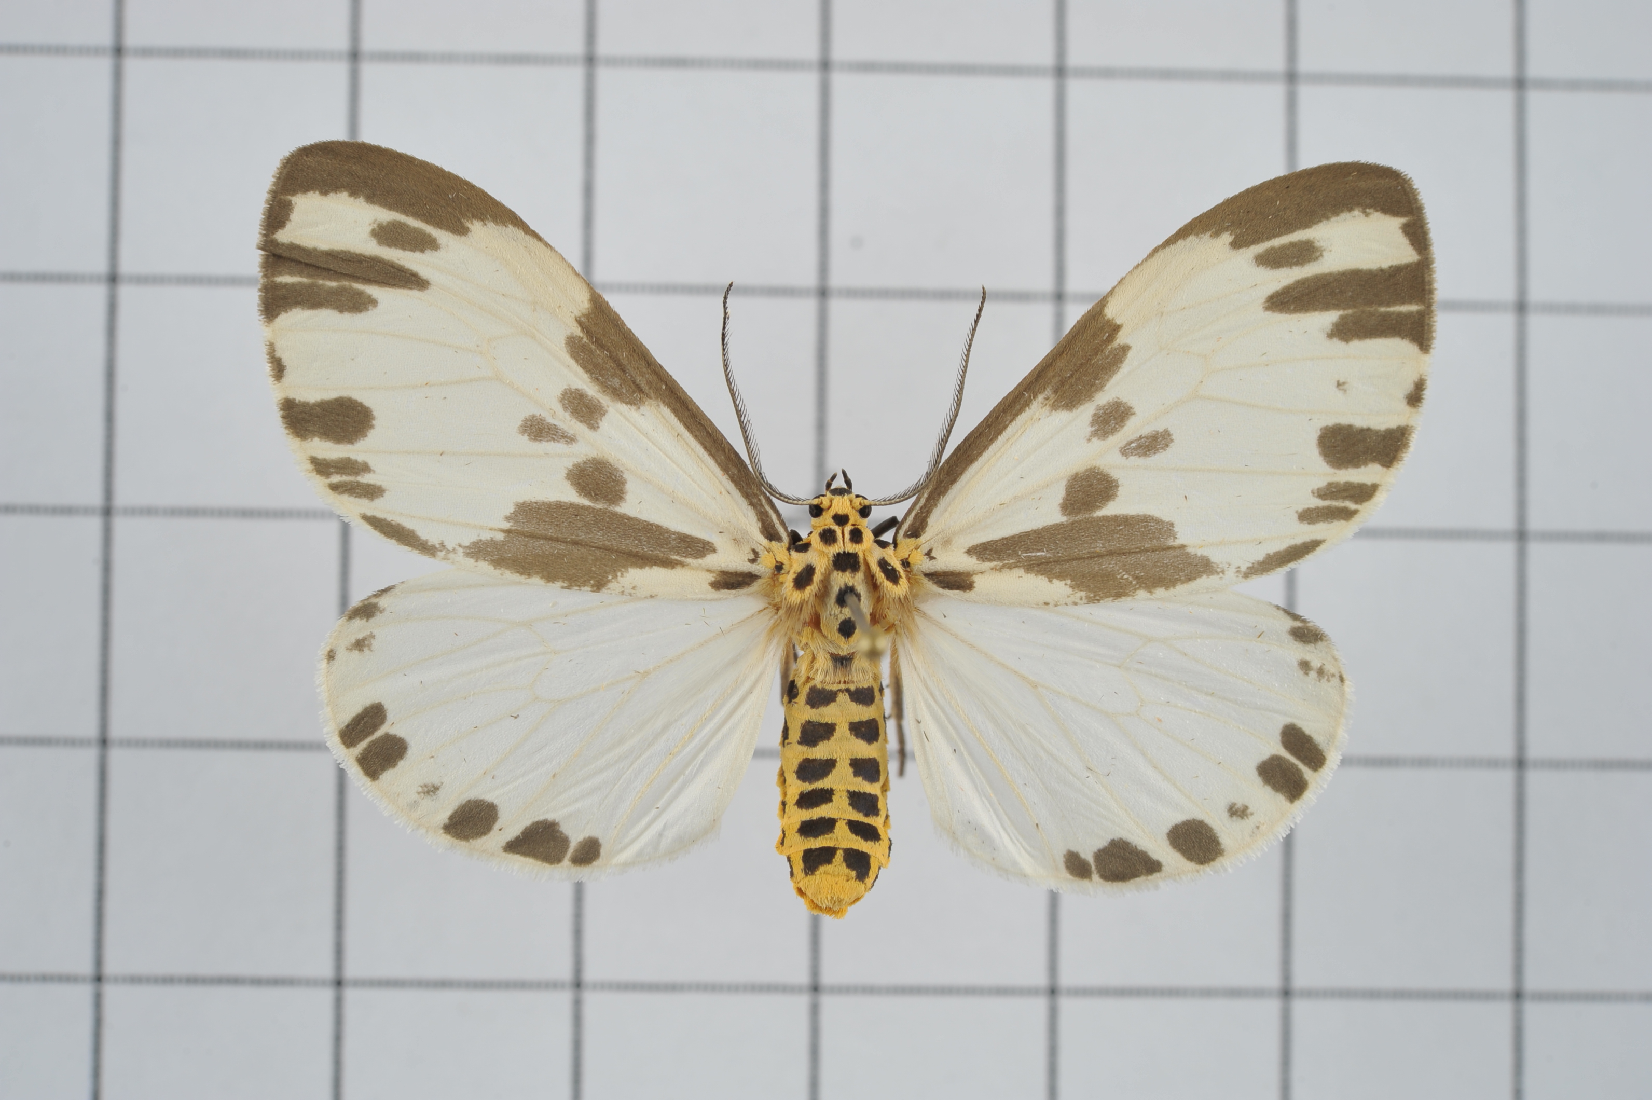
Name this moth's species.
Nyctemera carissima formosana
